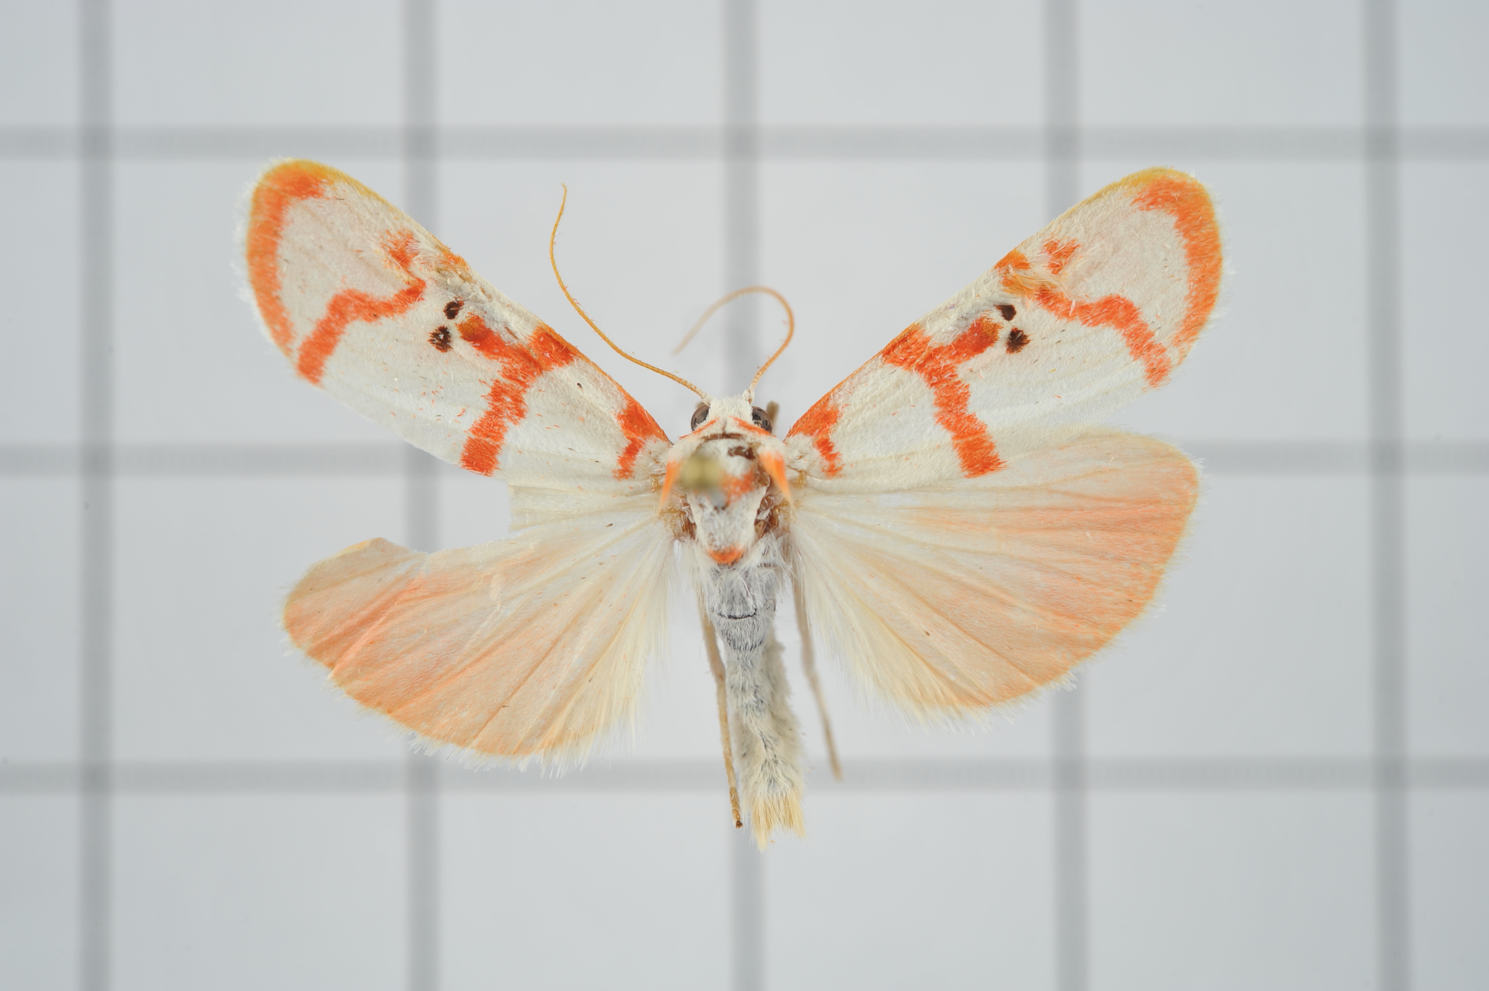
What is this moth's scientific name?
Cyana hamata hamata
